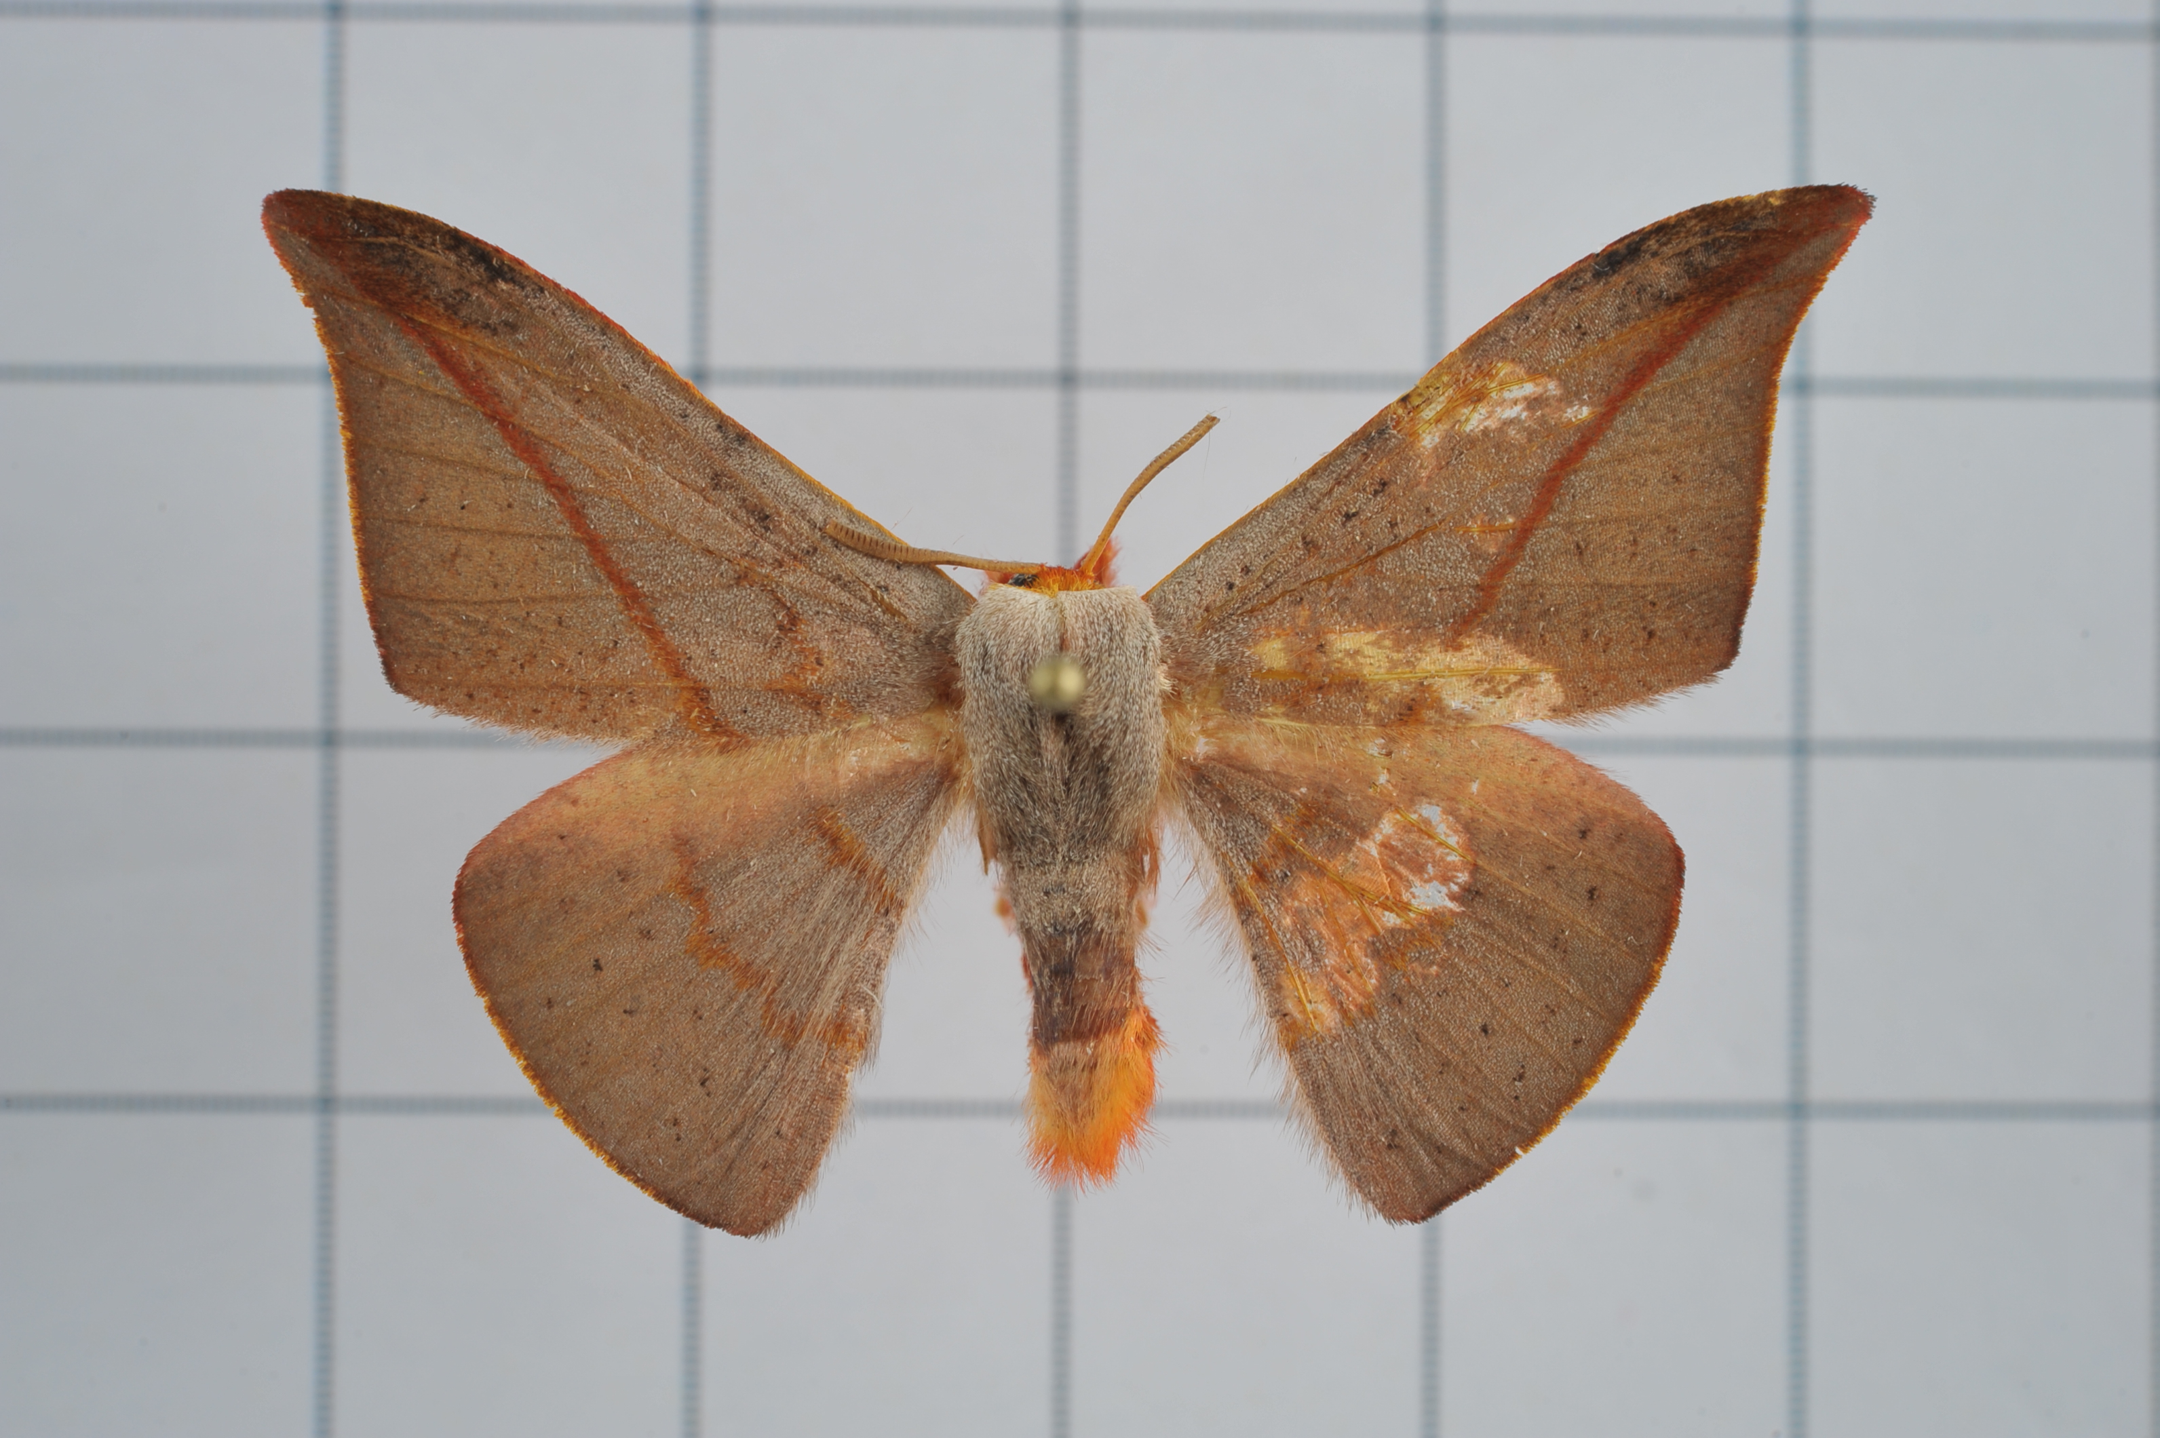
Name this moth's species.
Oreta insignis
